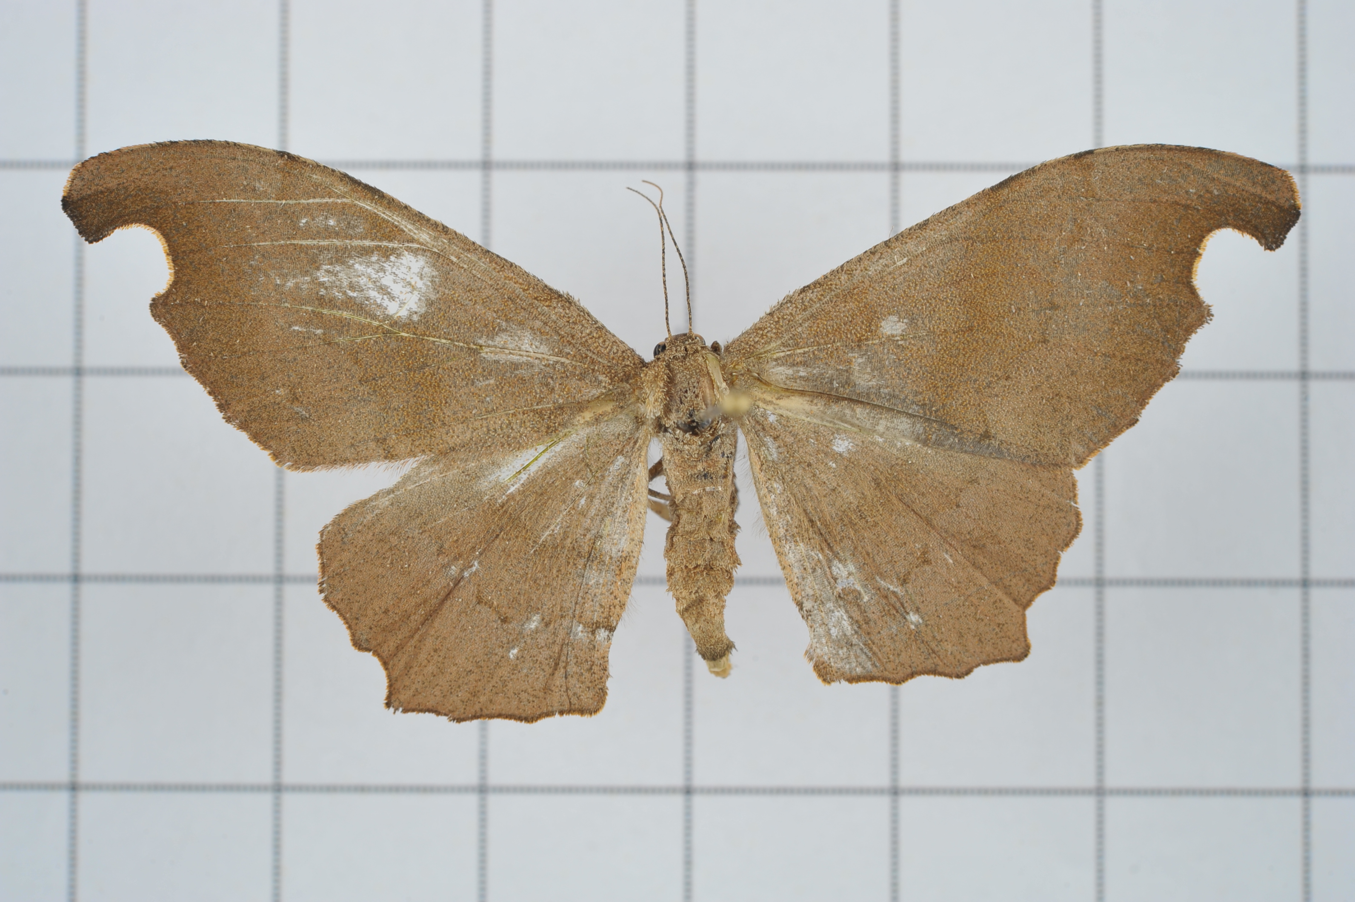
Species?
Hyposidra talaca talaca
